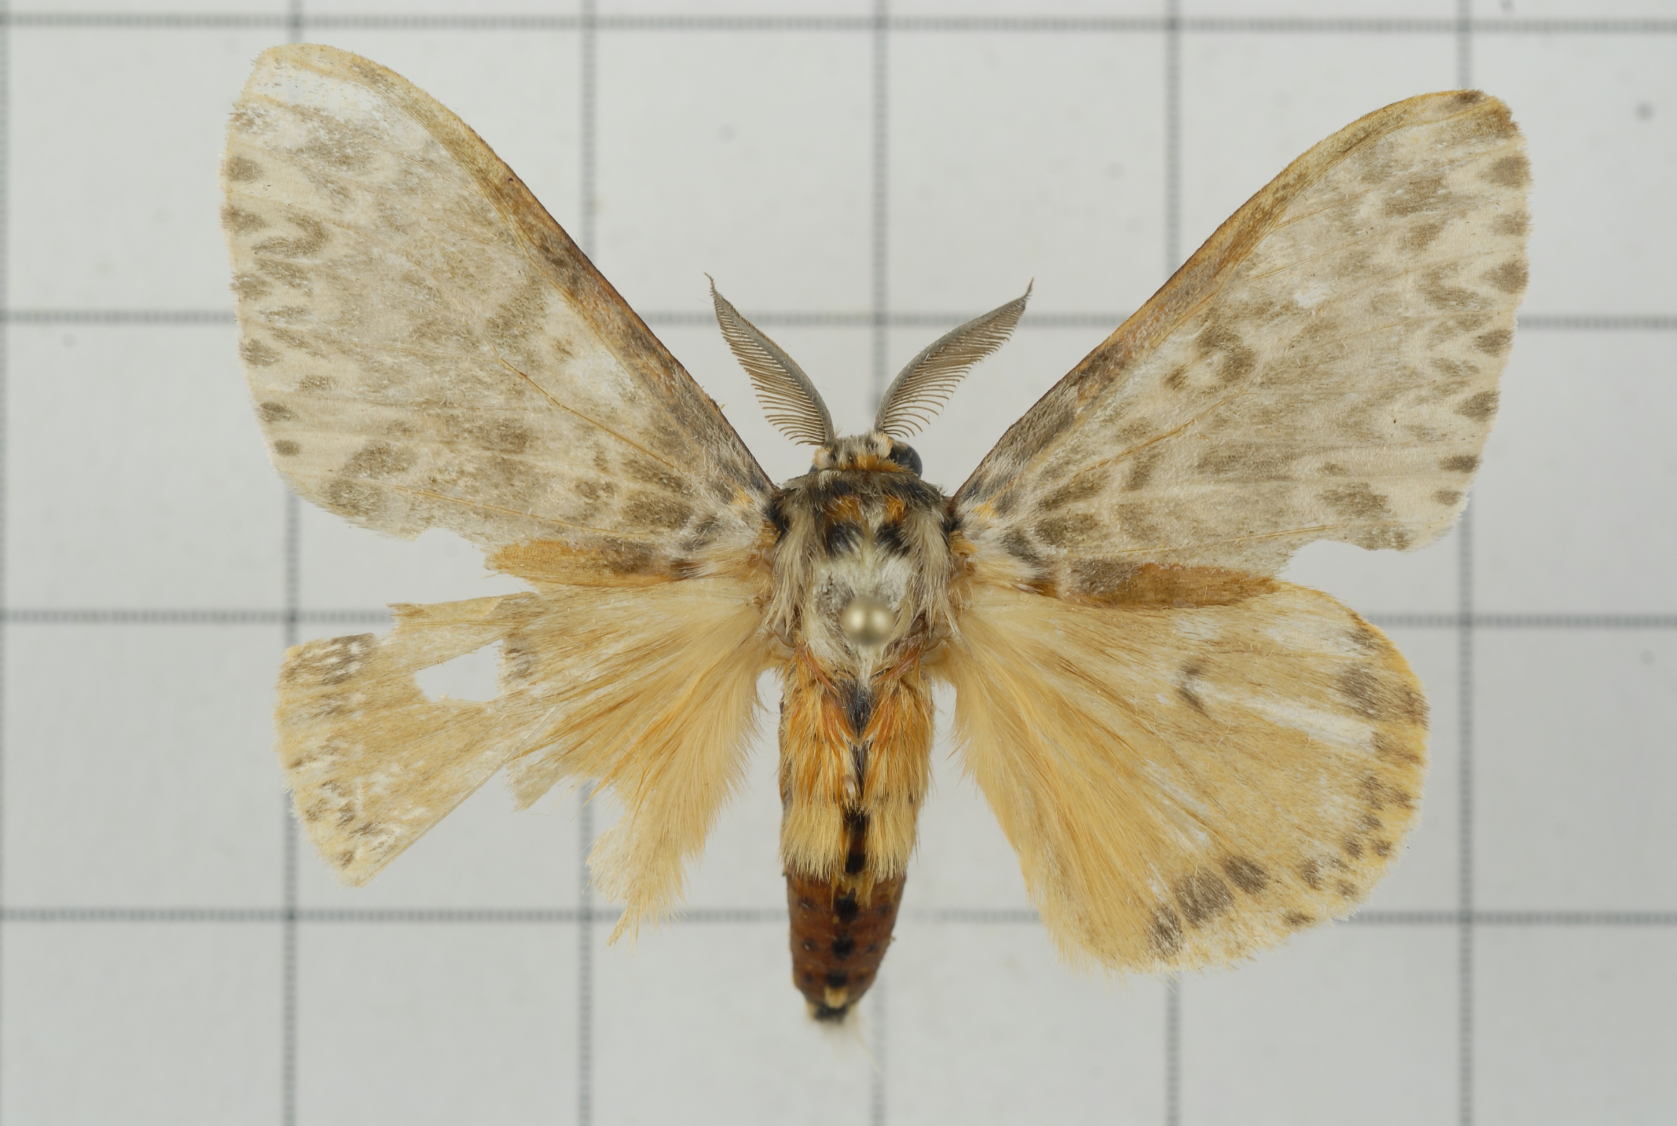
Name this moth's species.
Lymantria mathura subpallida
